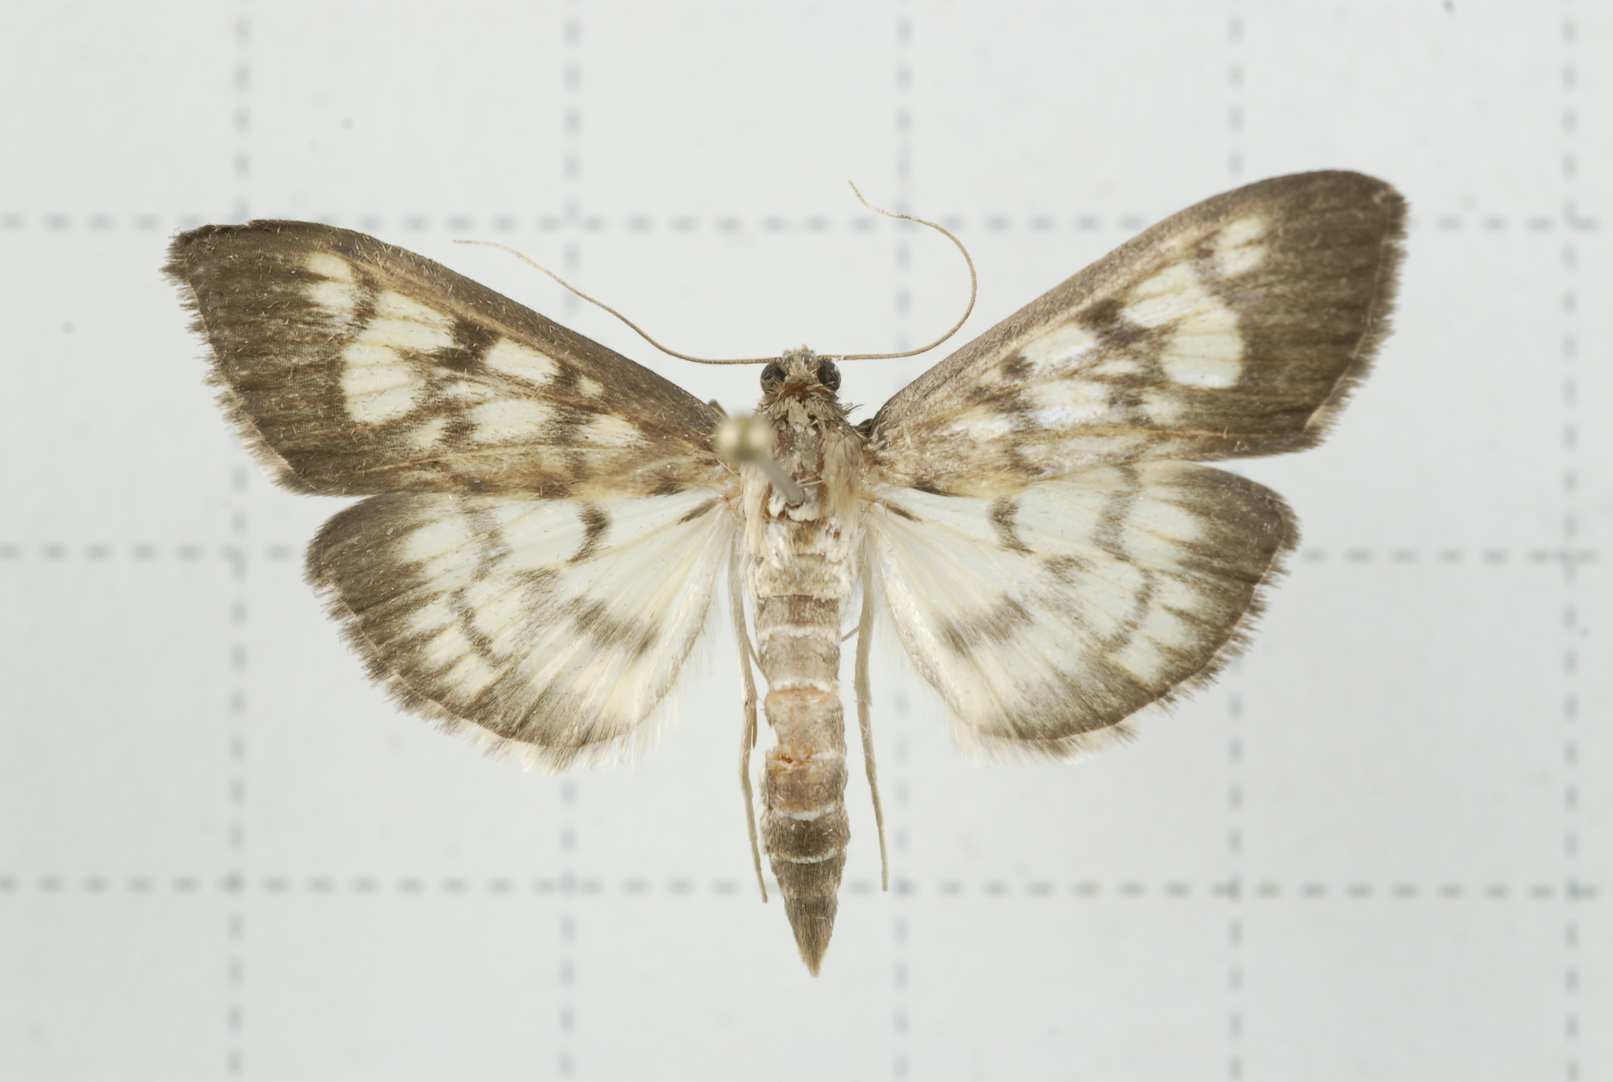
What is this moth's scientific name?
Syllepte taiwanalis
